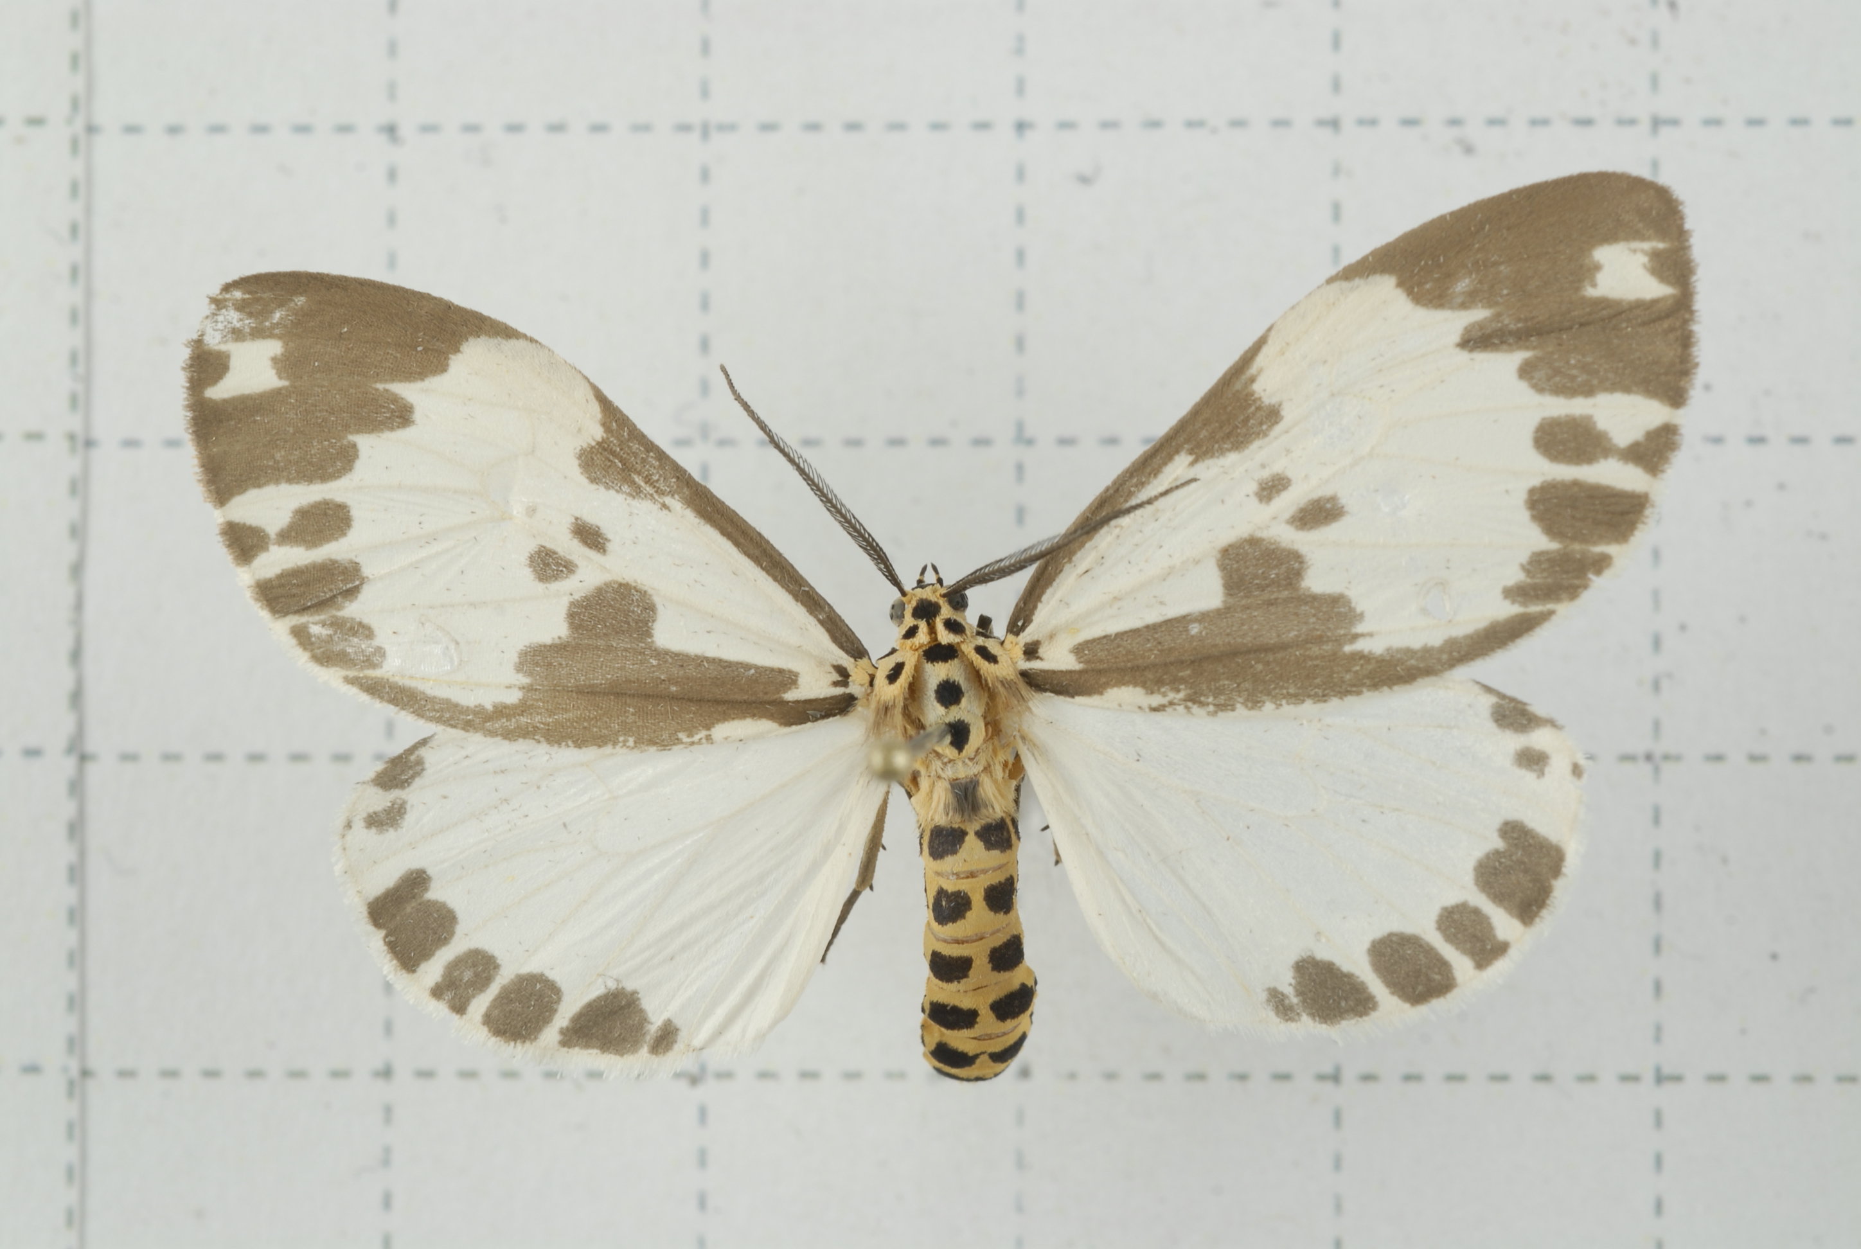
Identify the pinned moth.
Nyctemera carissima formosana
